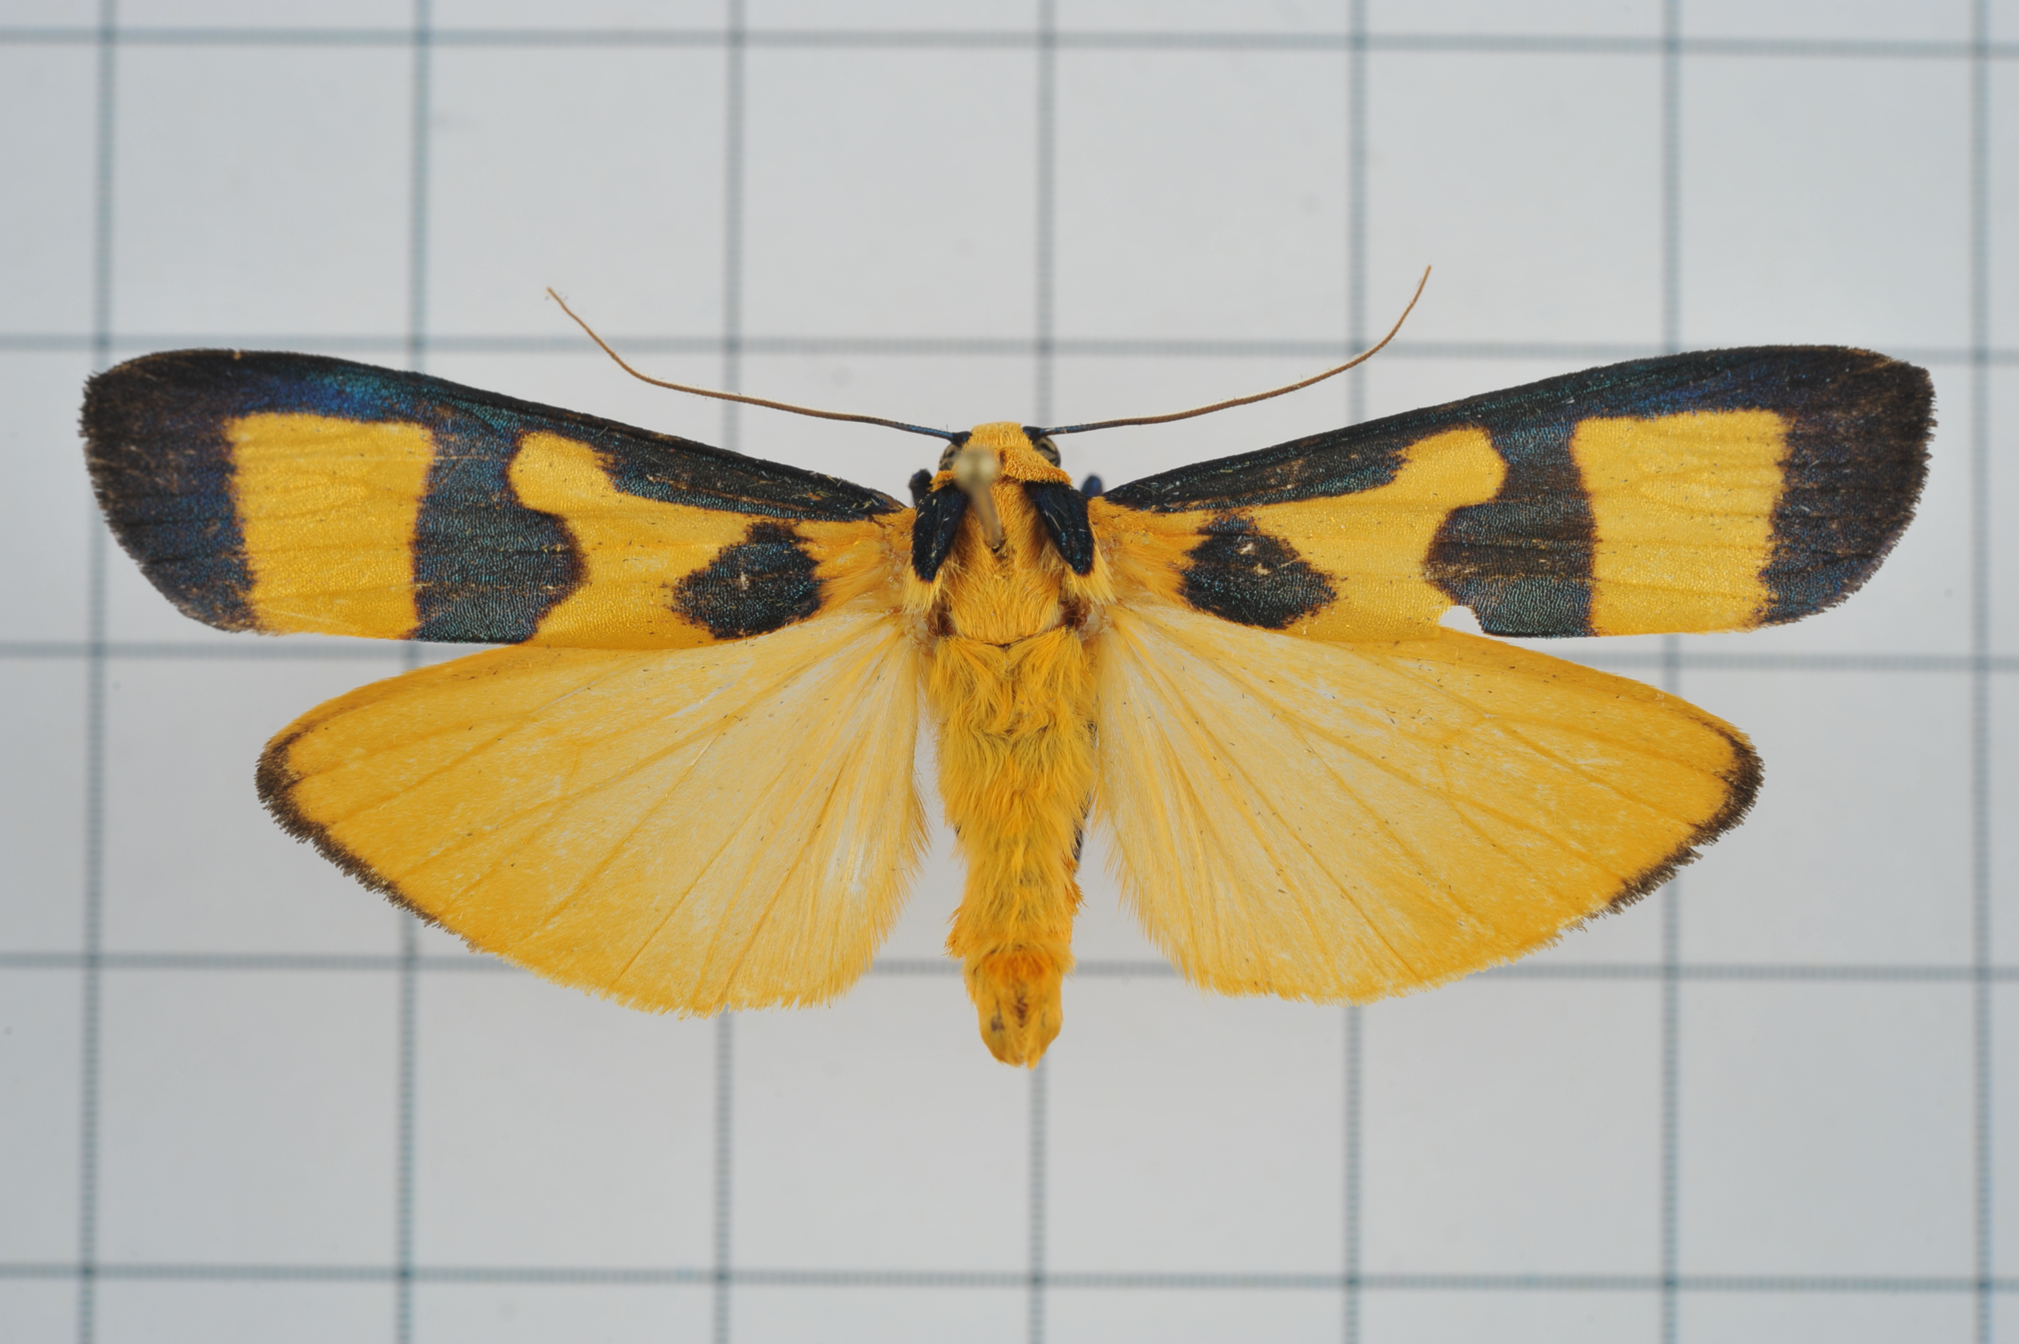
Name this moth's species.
Chrysaeglia magnifica
